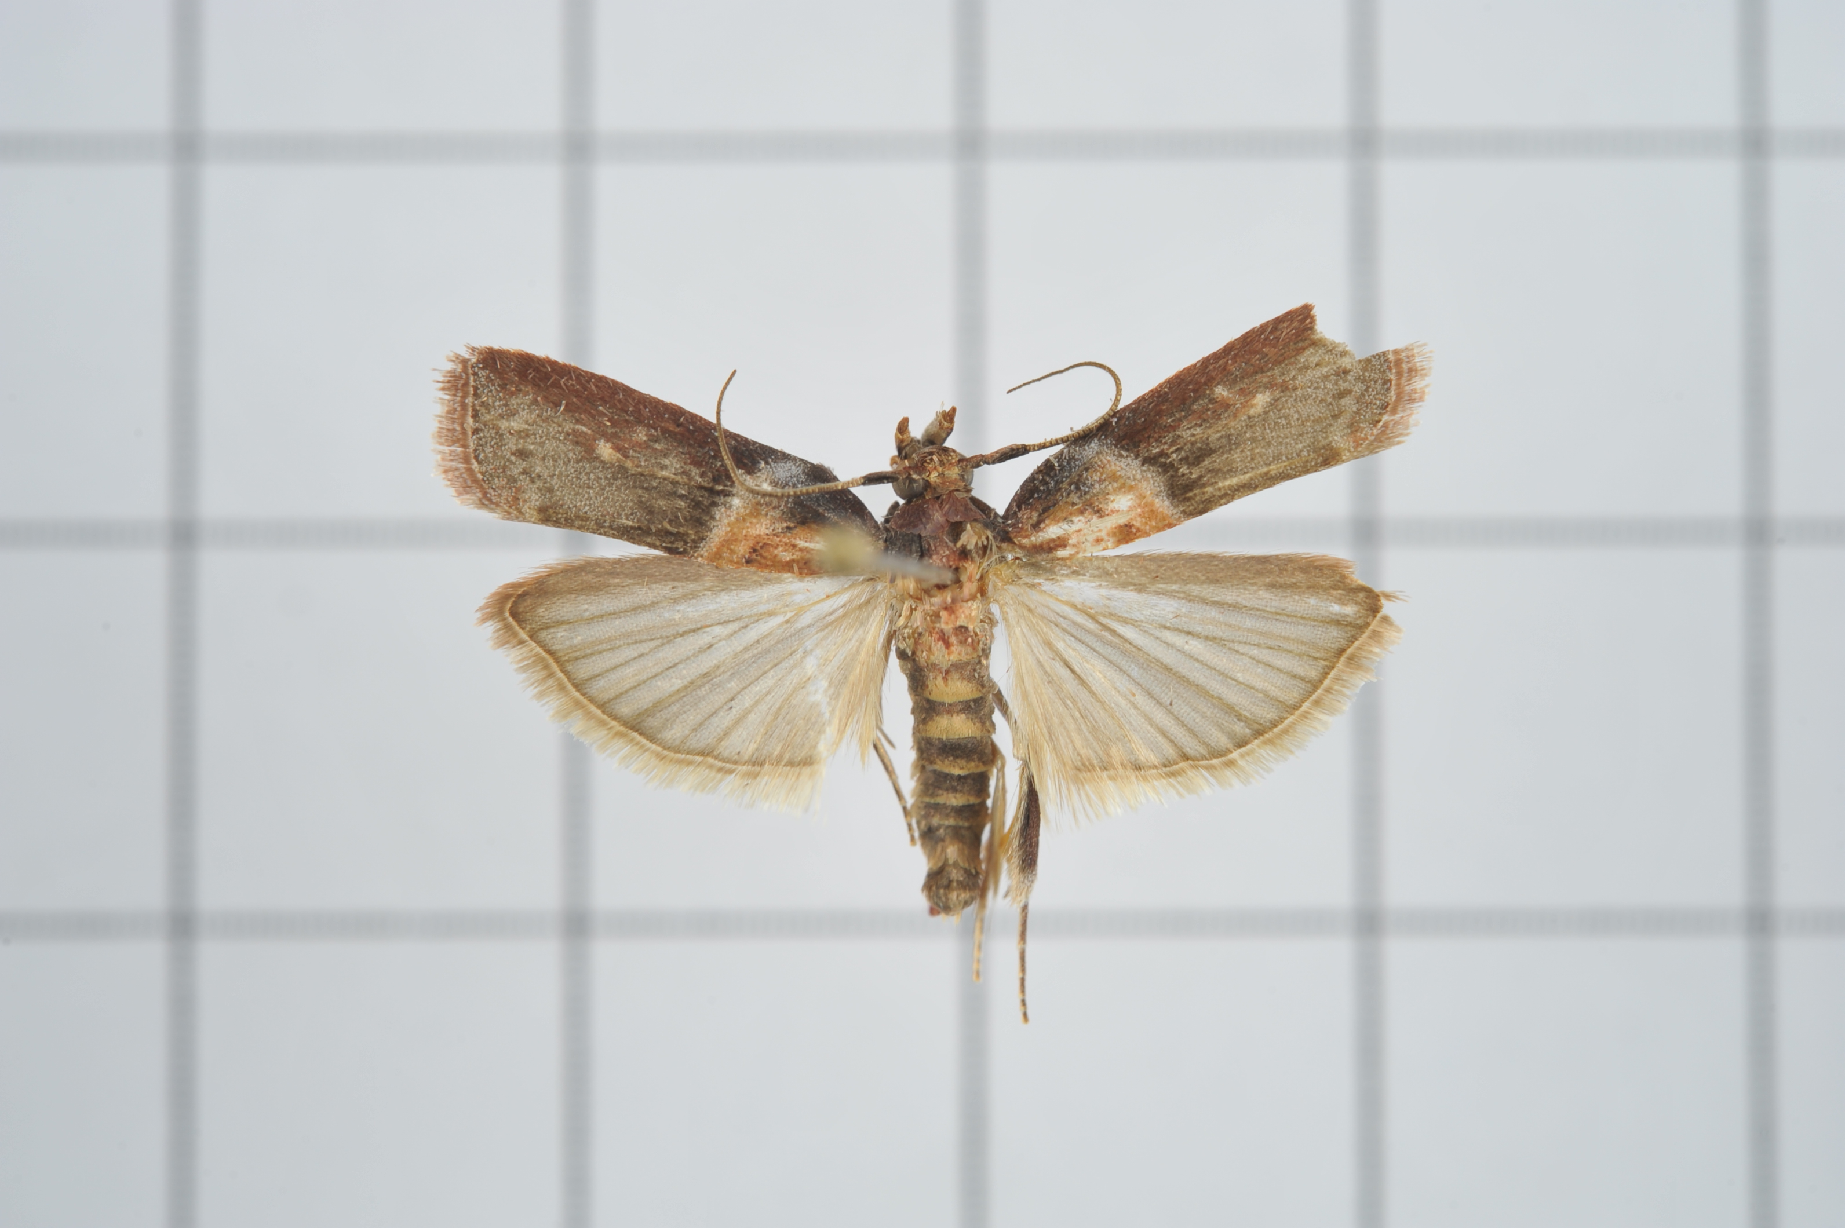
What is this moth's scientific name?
Calguia defiguralis
